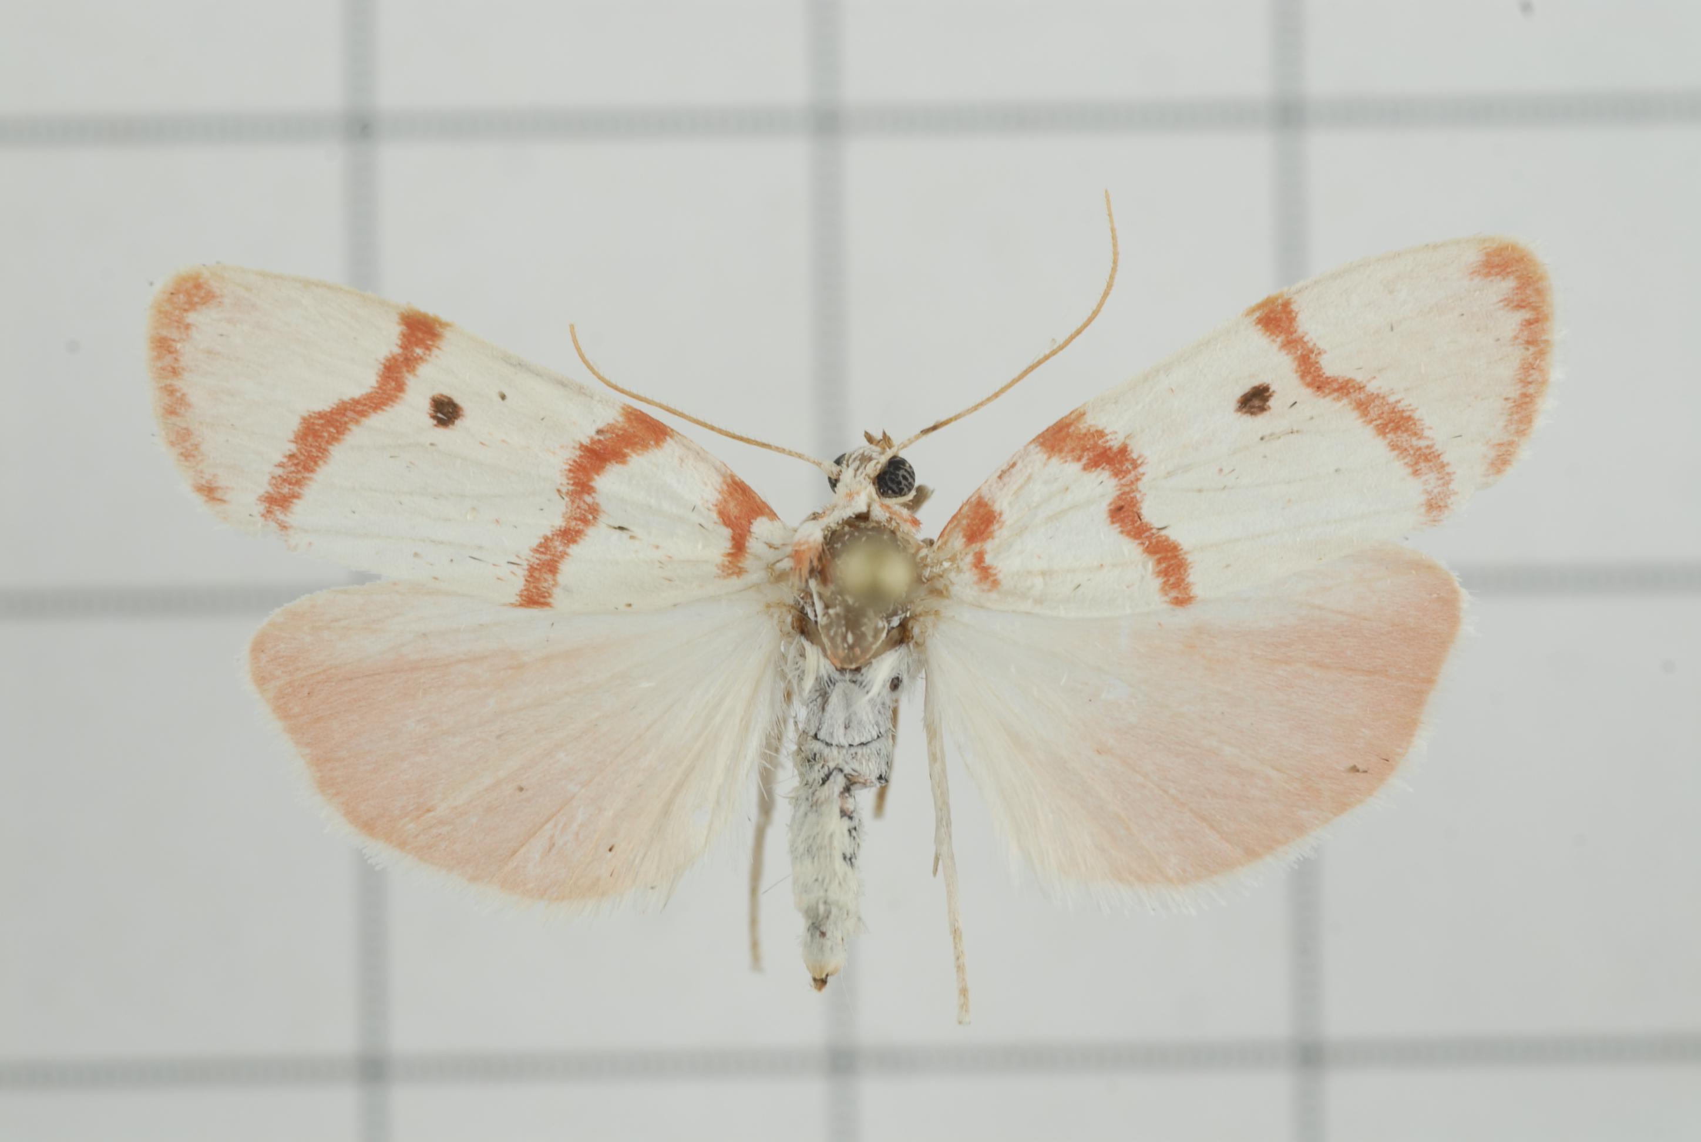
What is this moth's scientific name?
Cyana hamata hamata
